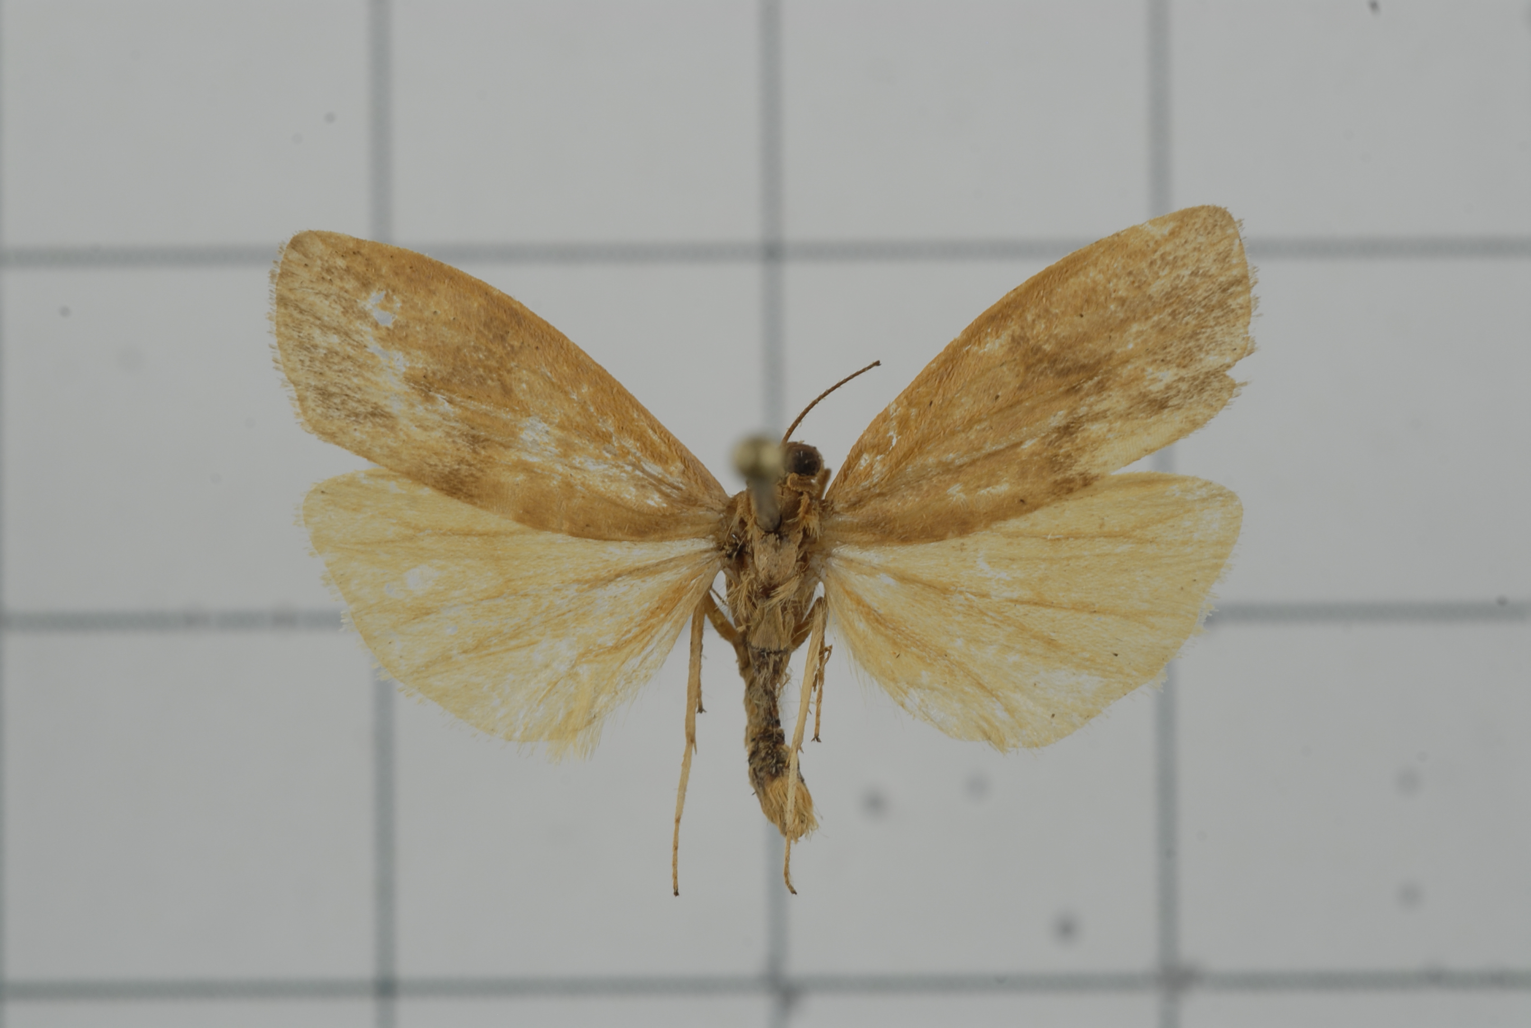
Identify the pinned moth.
Teuloma tainebula
